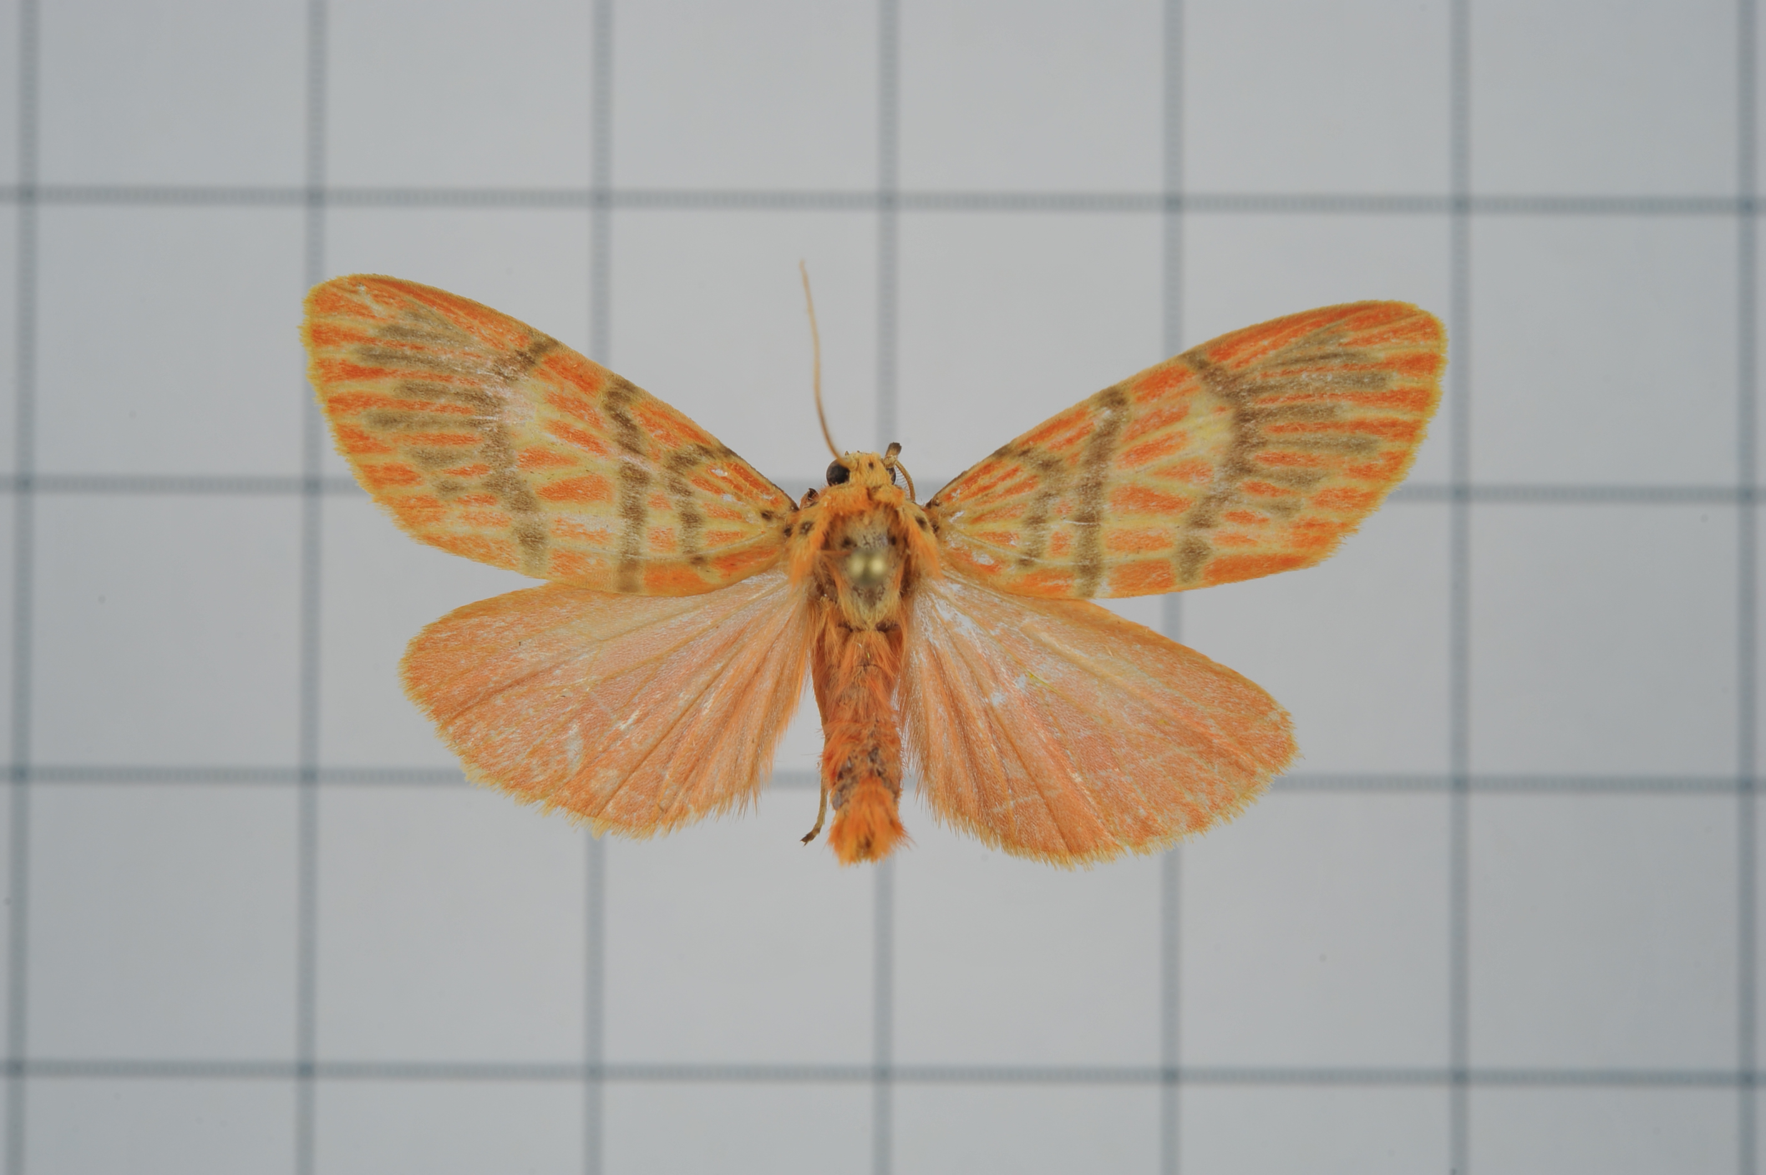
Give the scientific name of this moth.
Barsine sauteri
